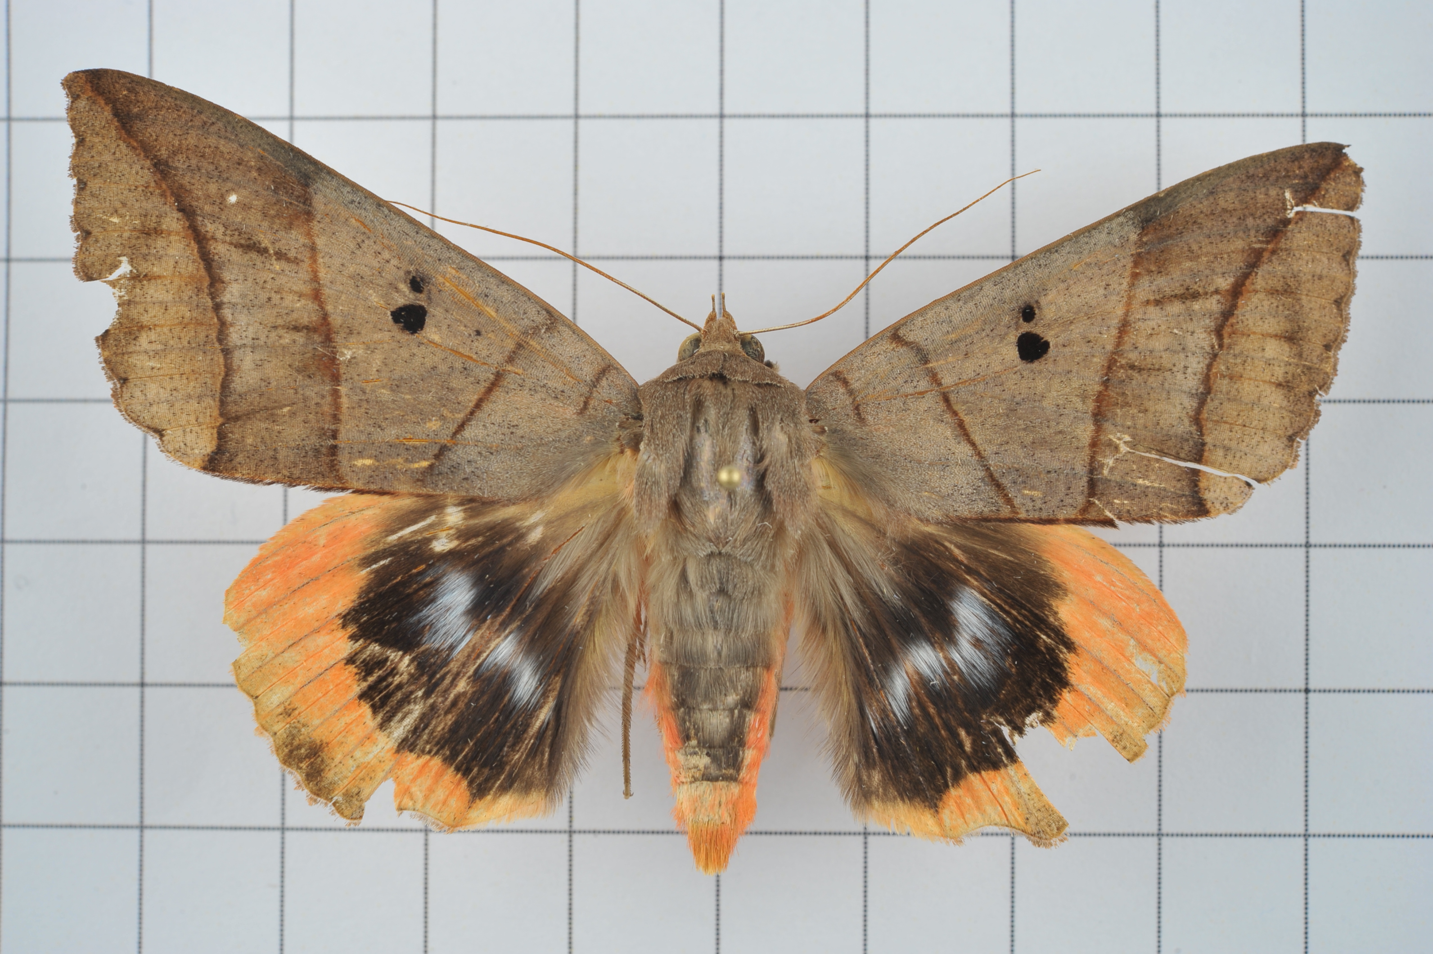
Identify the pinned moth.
Thyas juno
